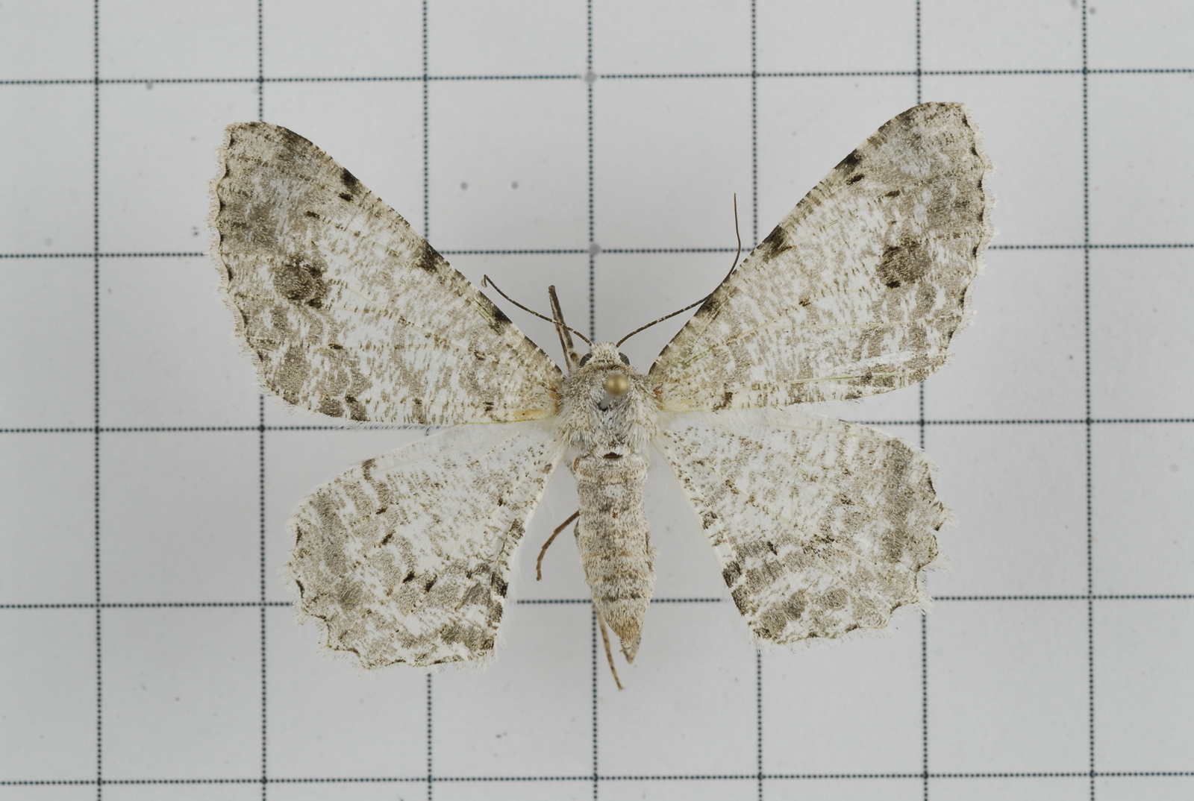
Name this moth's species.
Lassaba parvalbidaria parvalbidaria
